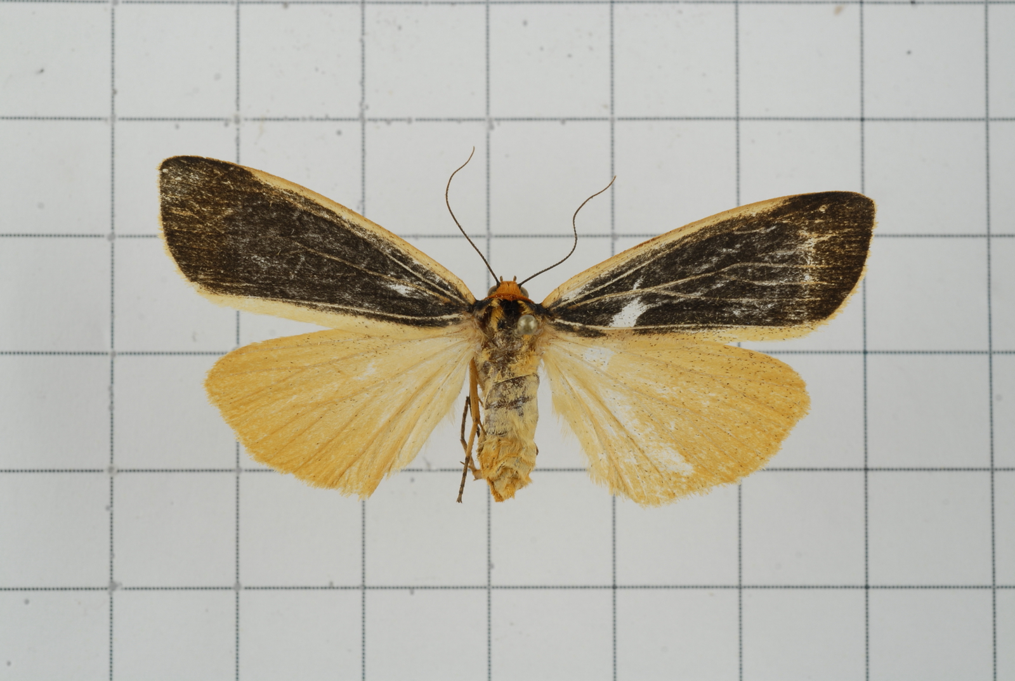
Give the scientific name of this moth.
Churinga virago
